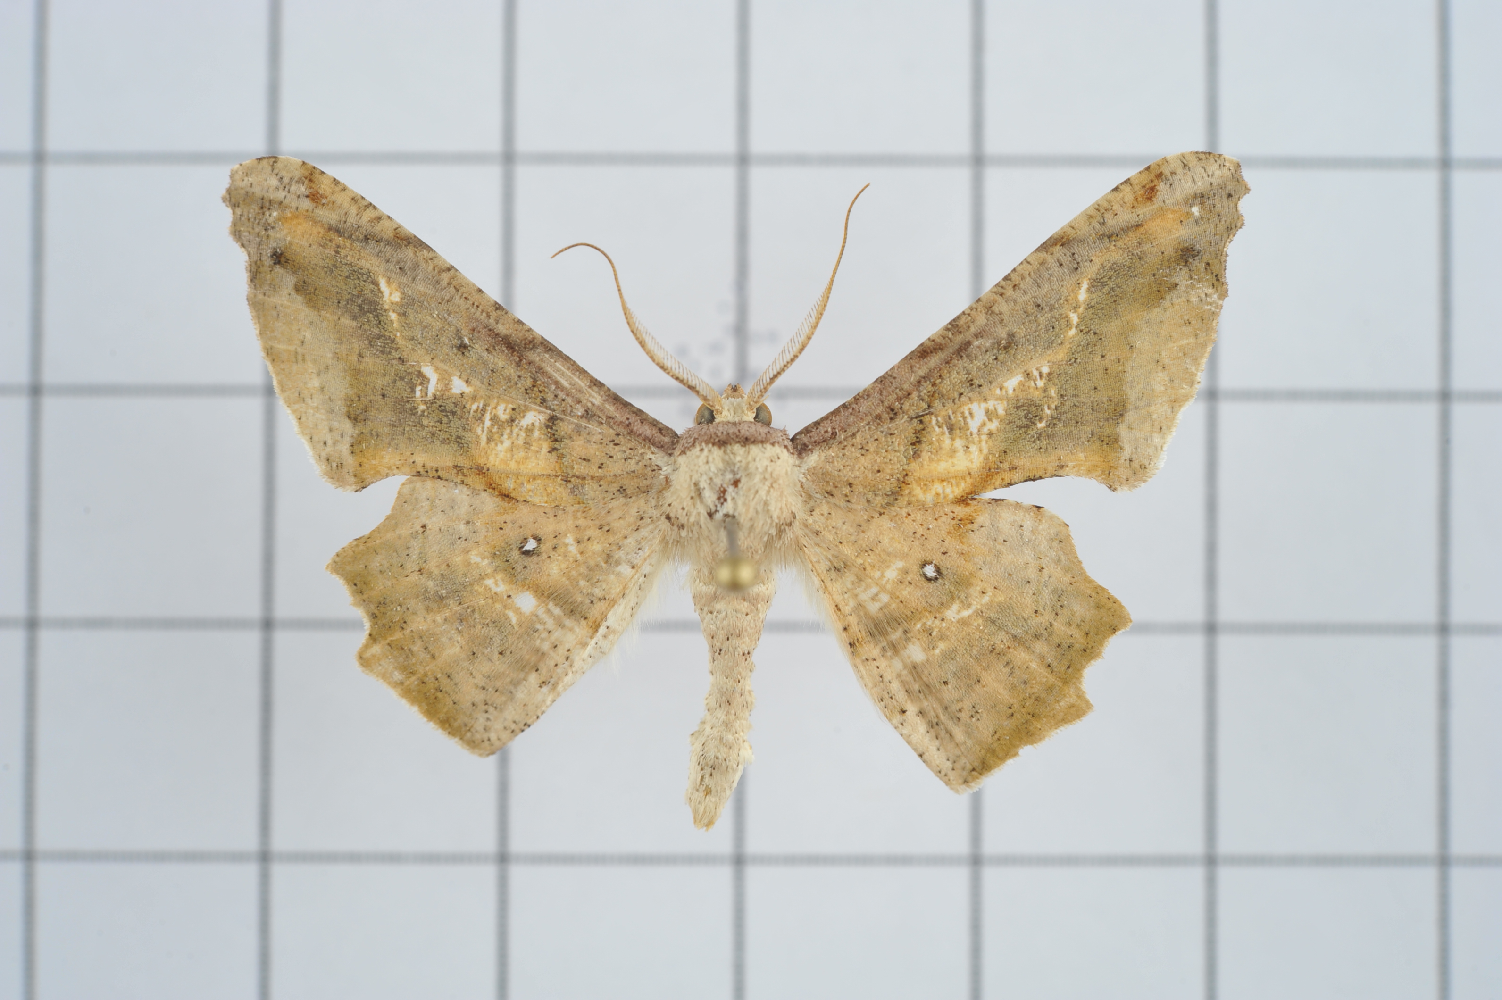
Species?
Gonodontis pallida
